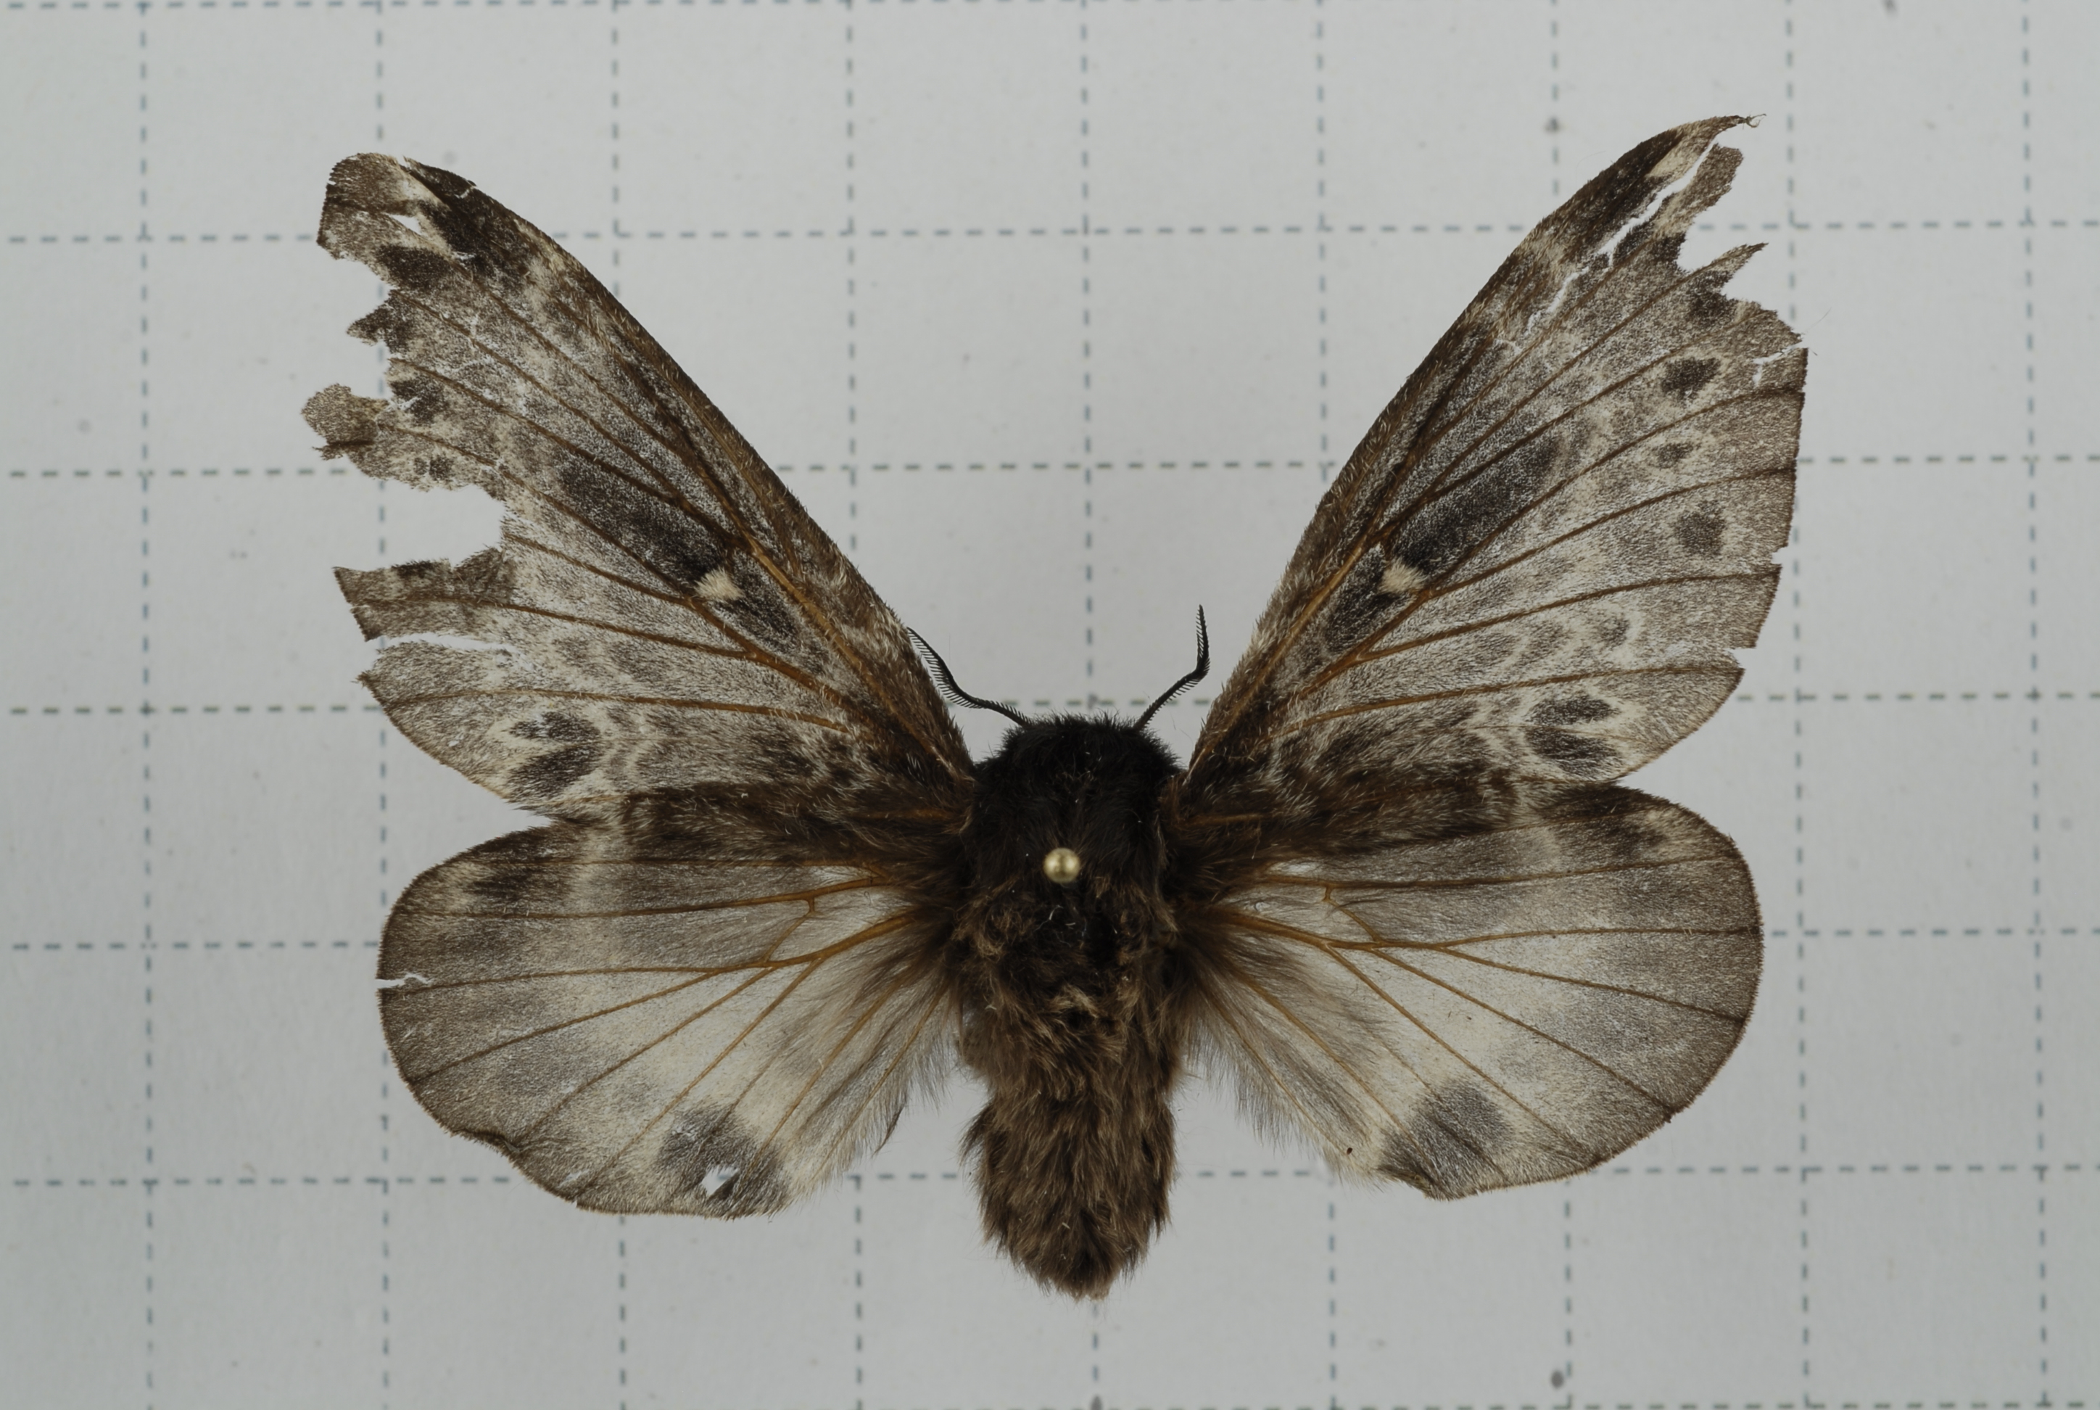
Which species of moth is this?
Pyrosis wangi
